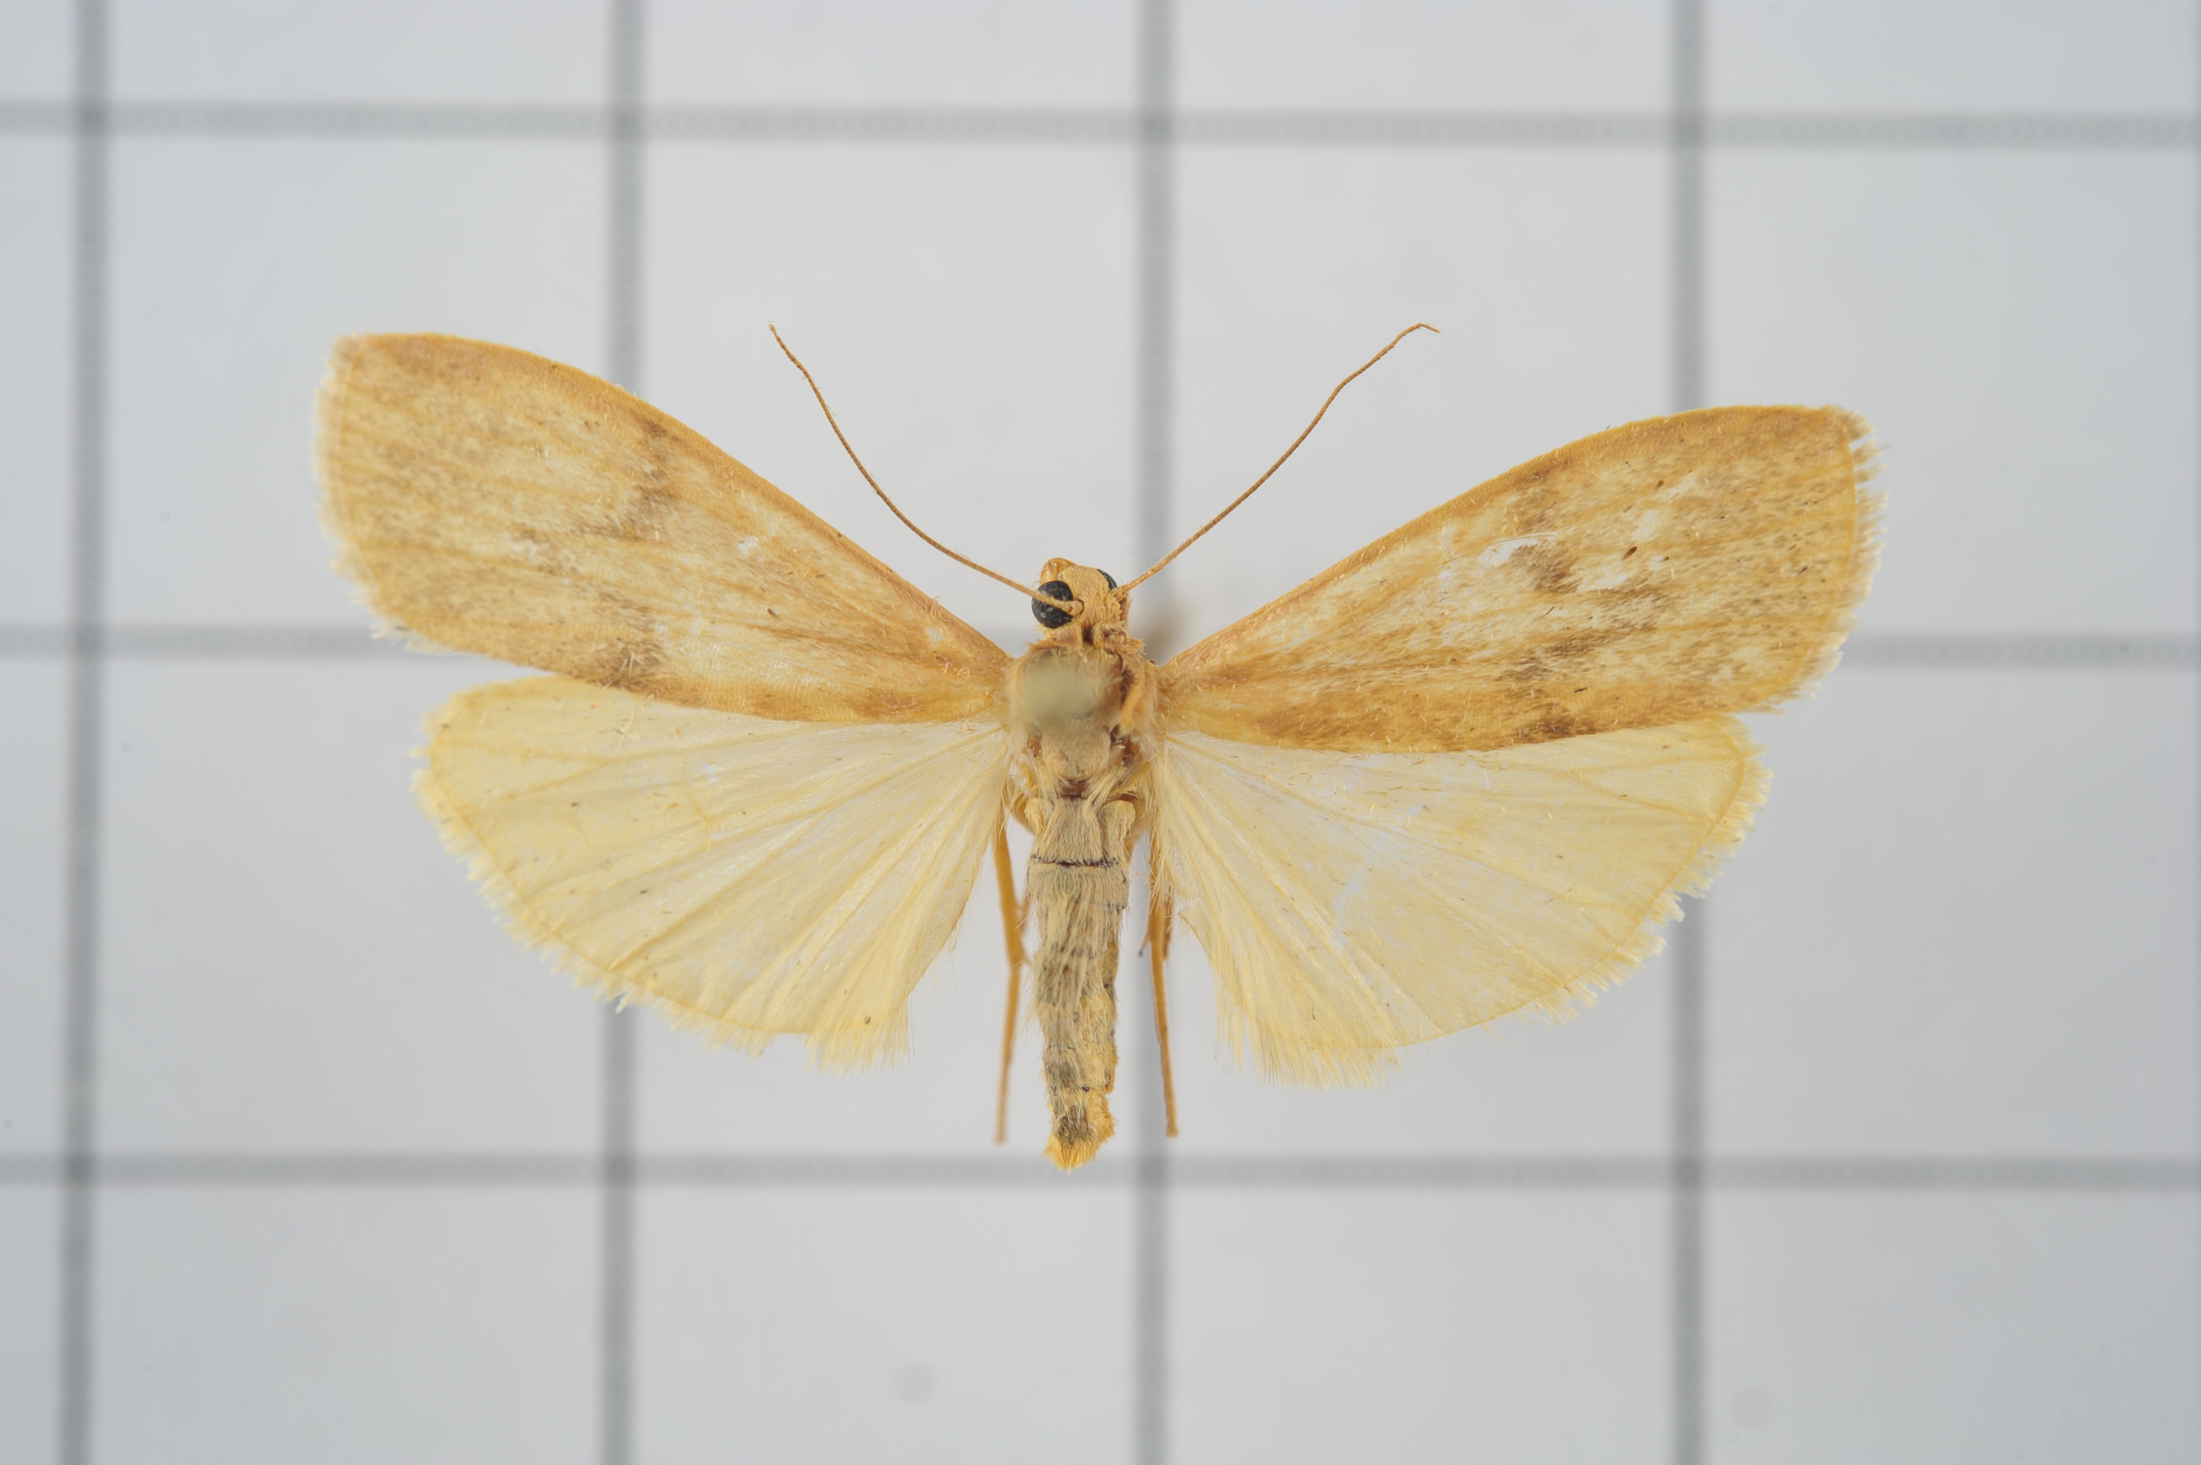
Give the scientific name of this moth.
Teuloma tainebula
